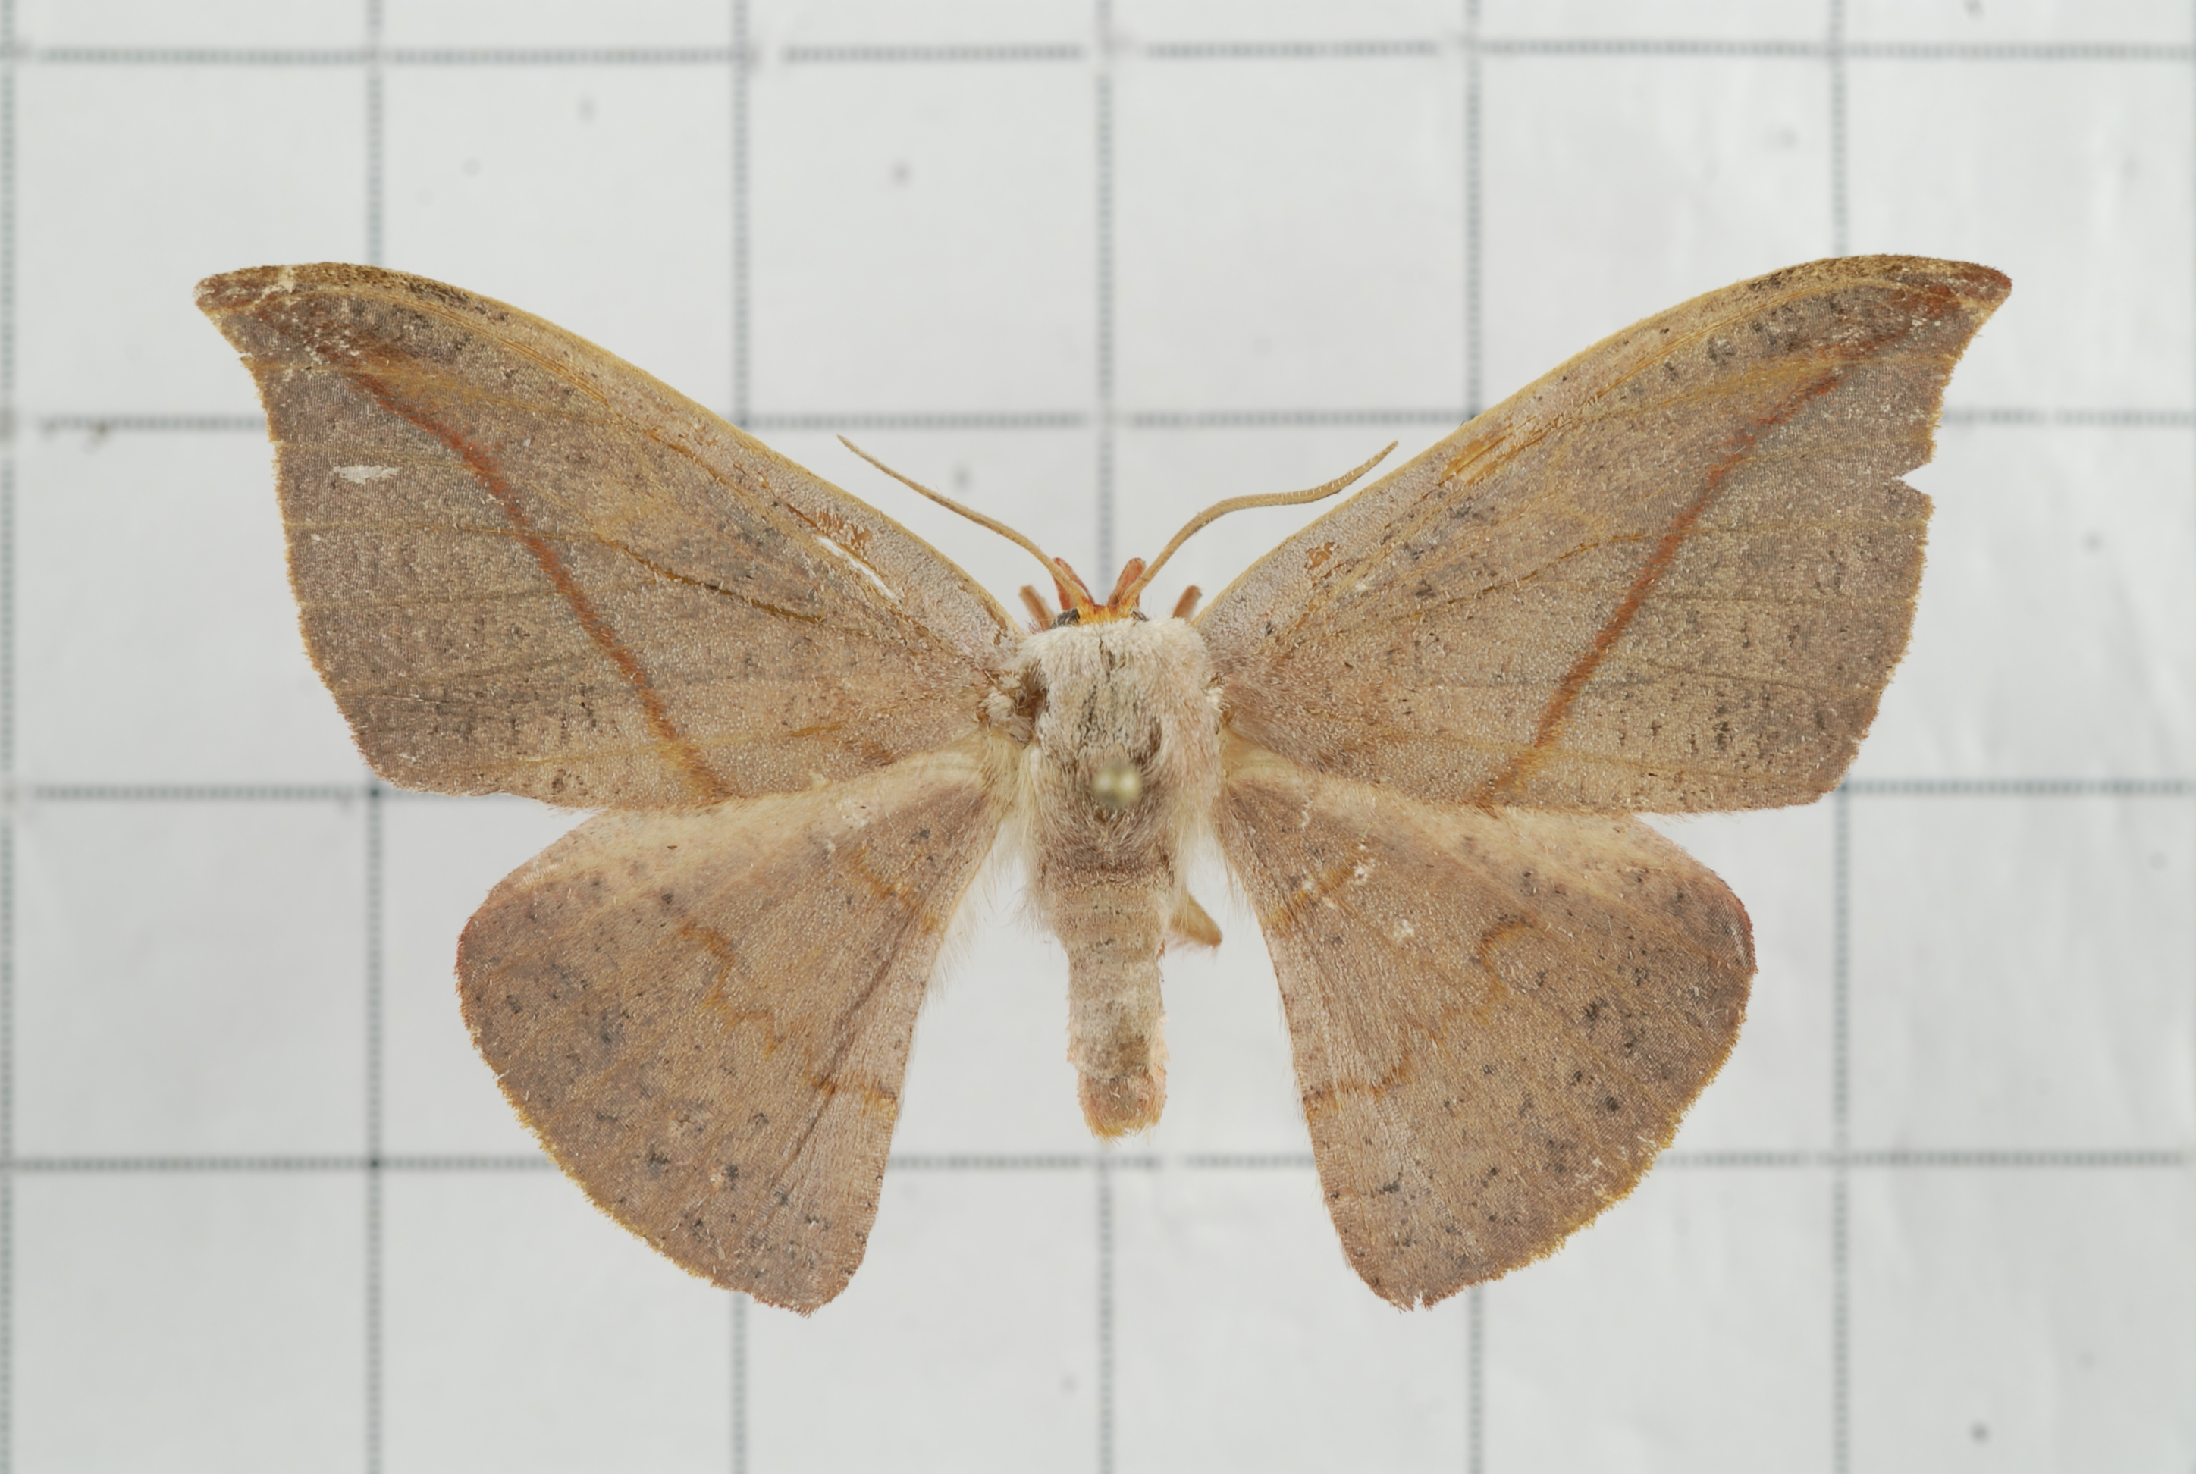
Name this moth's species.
Oreta insignis
